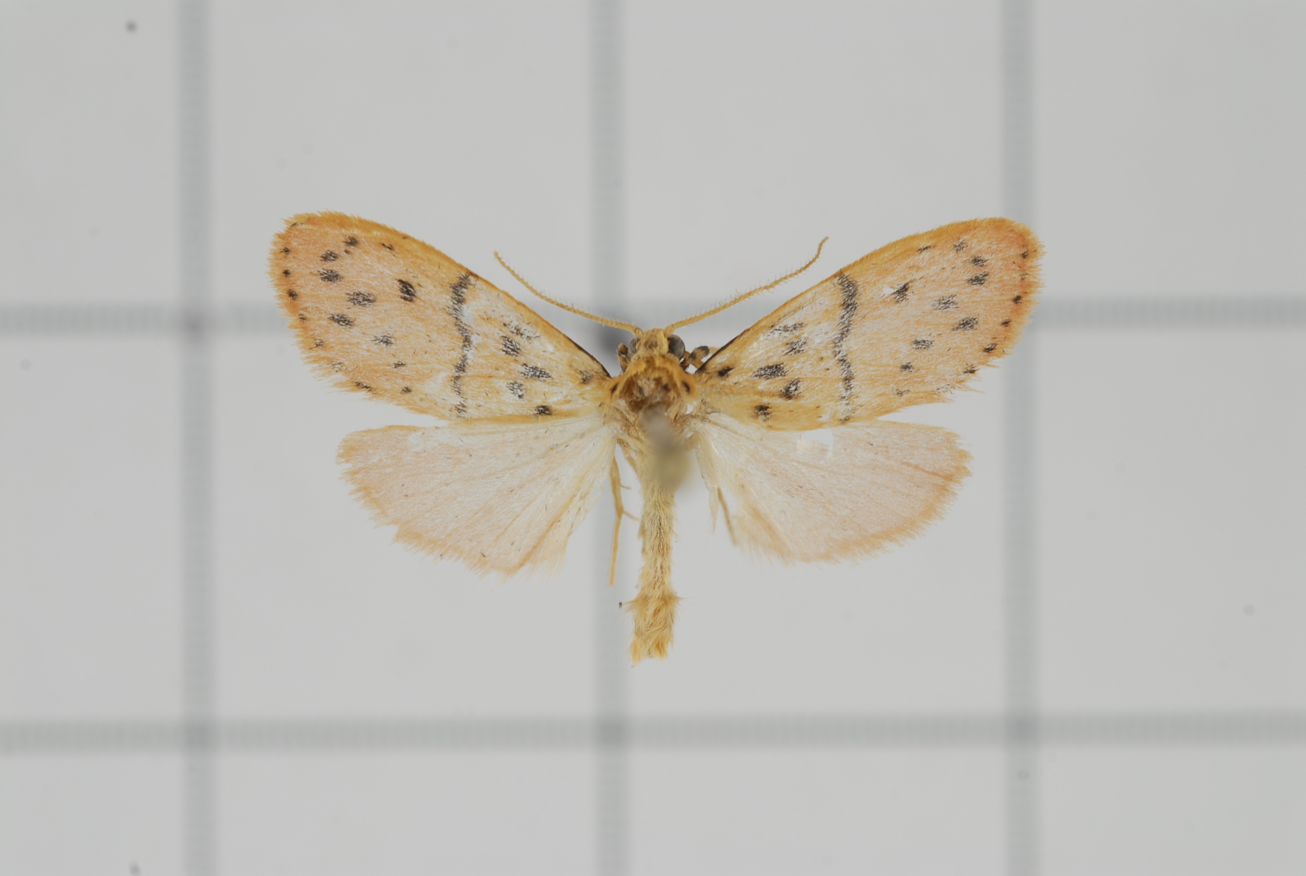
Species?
Miltochrista arcuata
